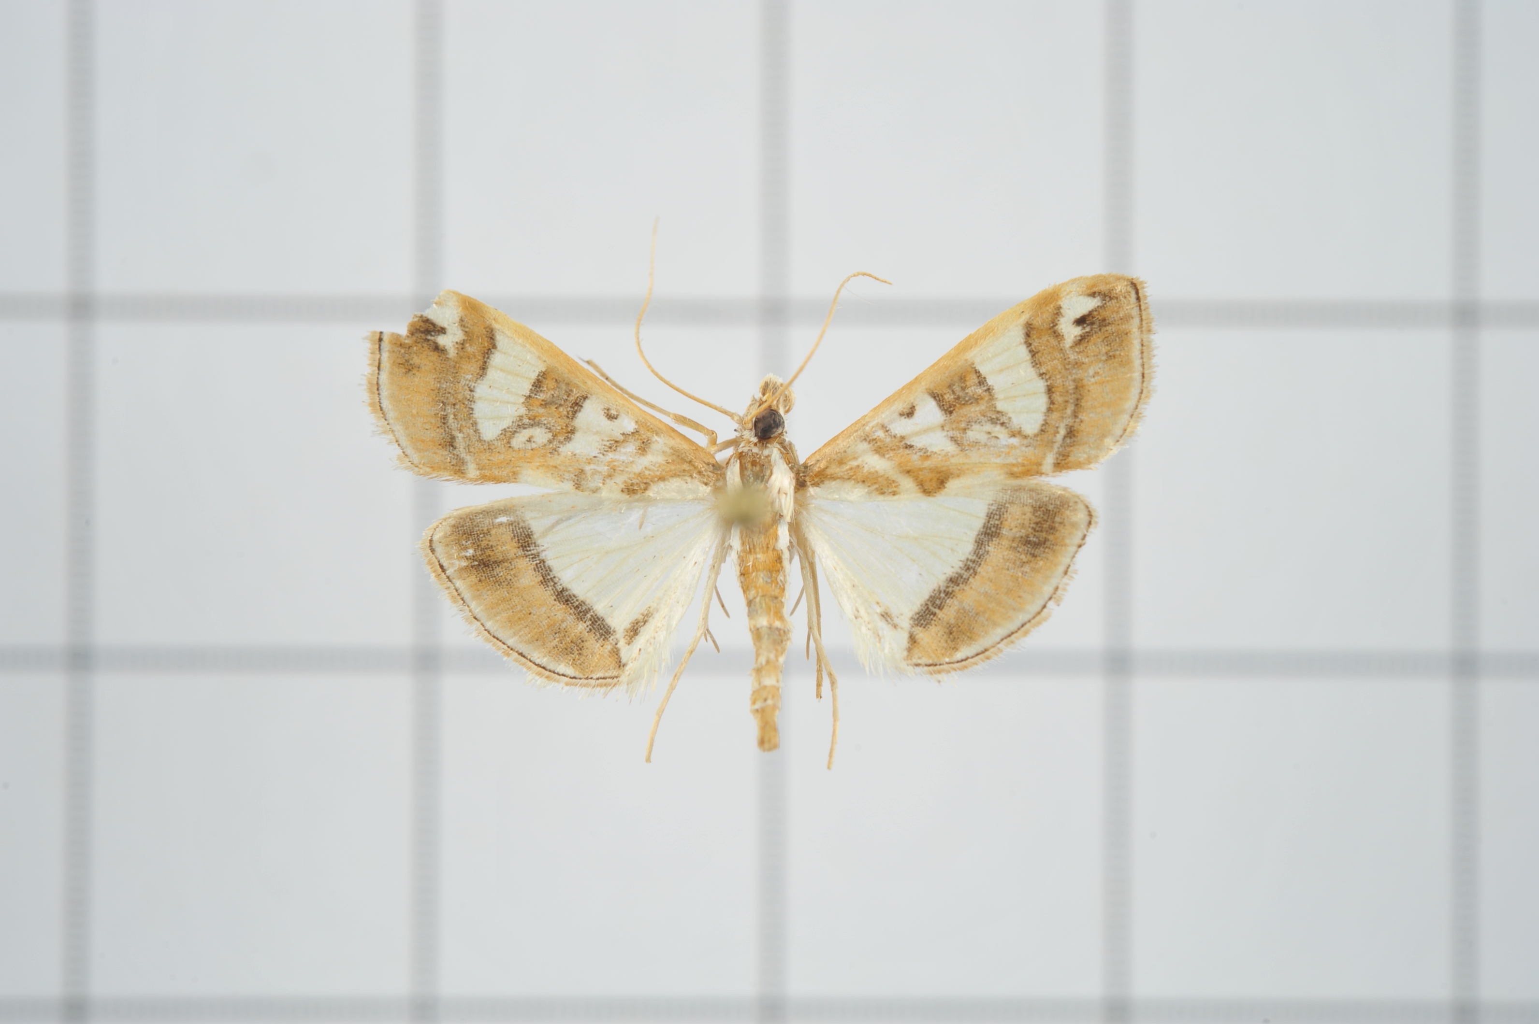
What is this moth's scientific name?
Glyphodes pyloalis
